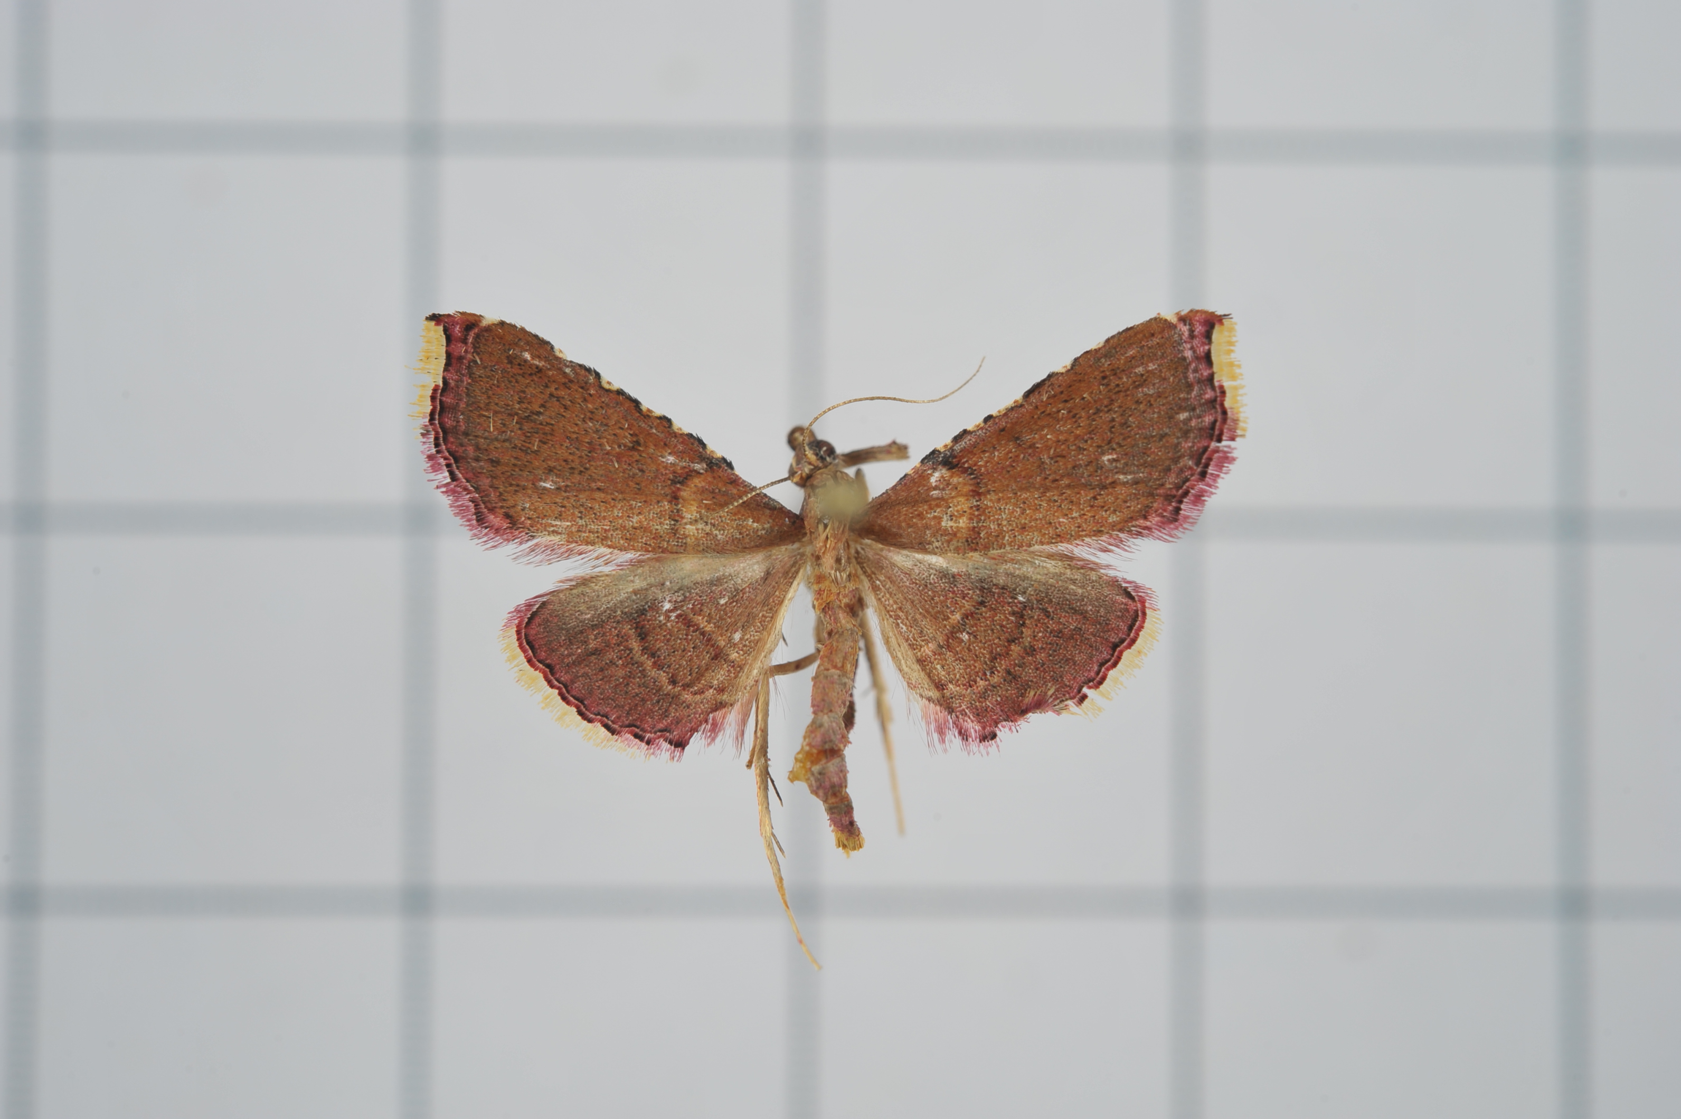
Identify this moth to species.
Endotricha minialis
